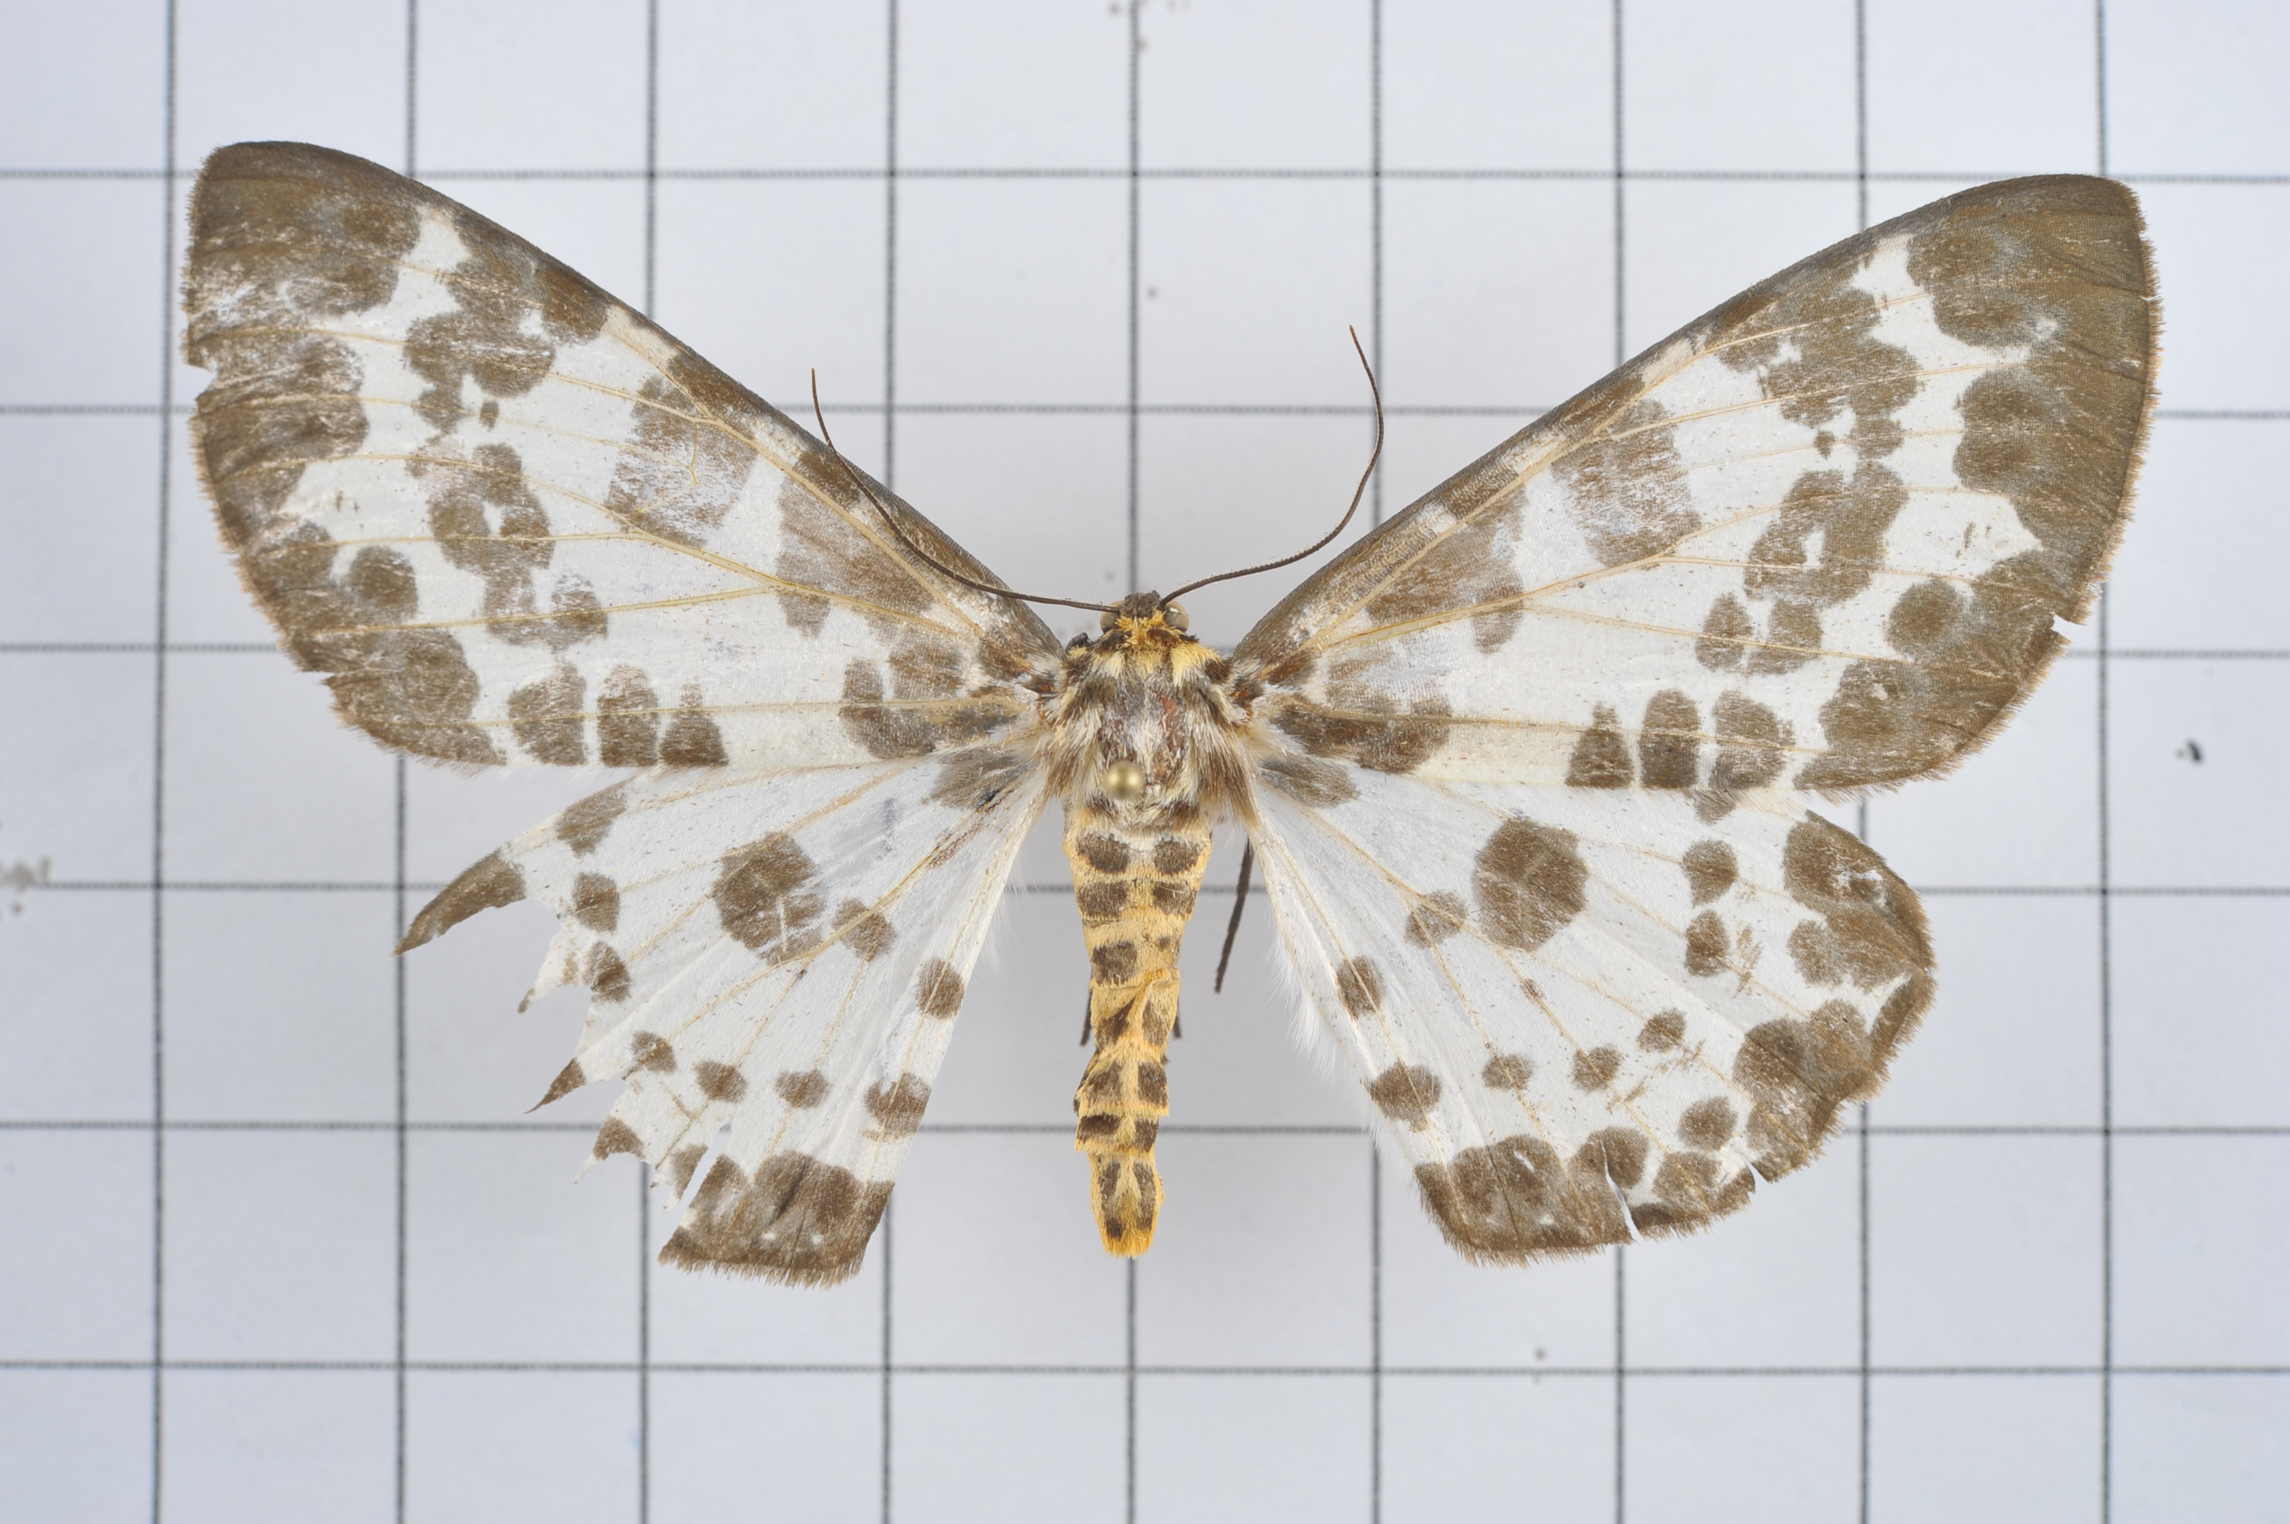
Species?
Parapercnia giraffata
